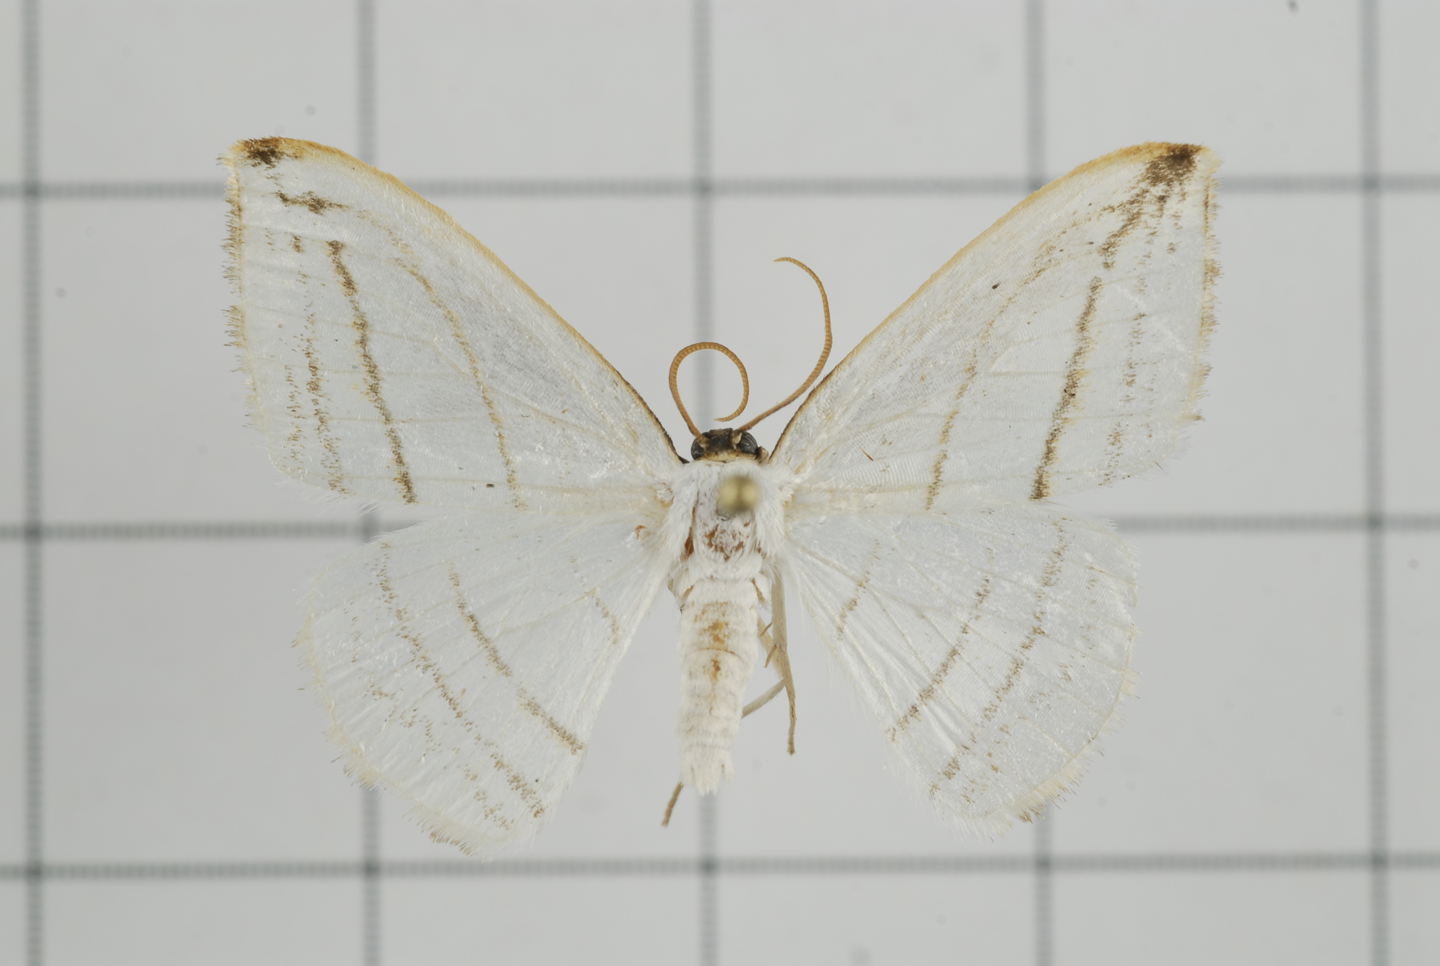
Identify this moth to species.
Ditrigona conflexaria micronioides
